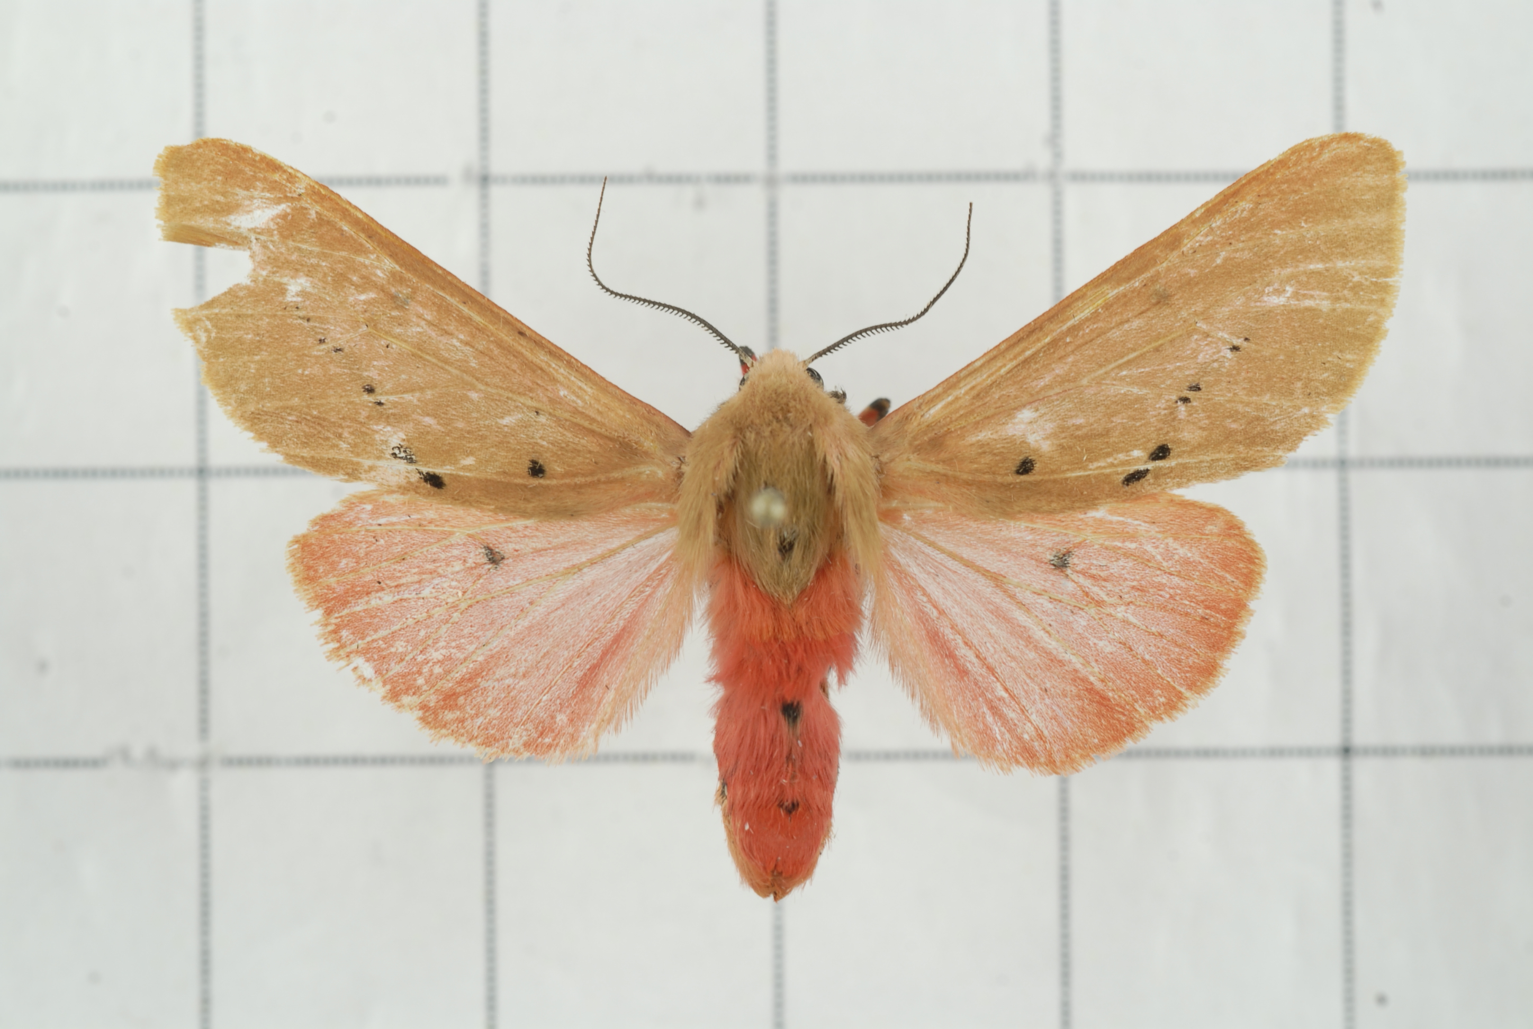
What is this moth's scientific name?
Spilarctia wilemani
